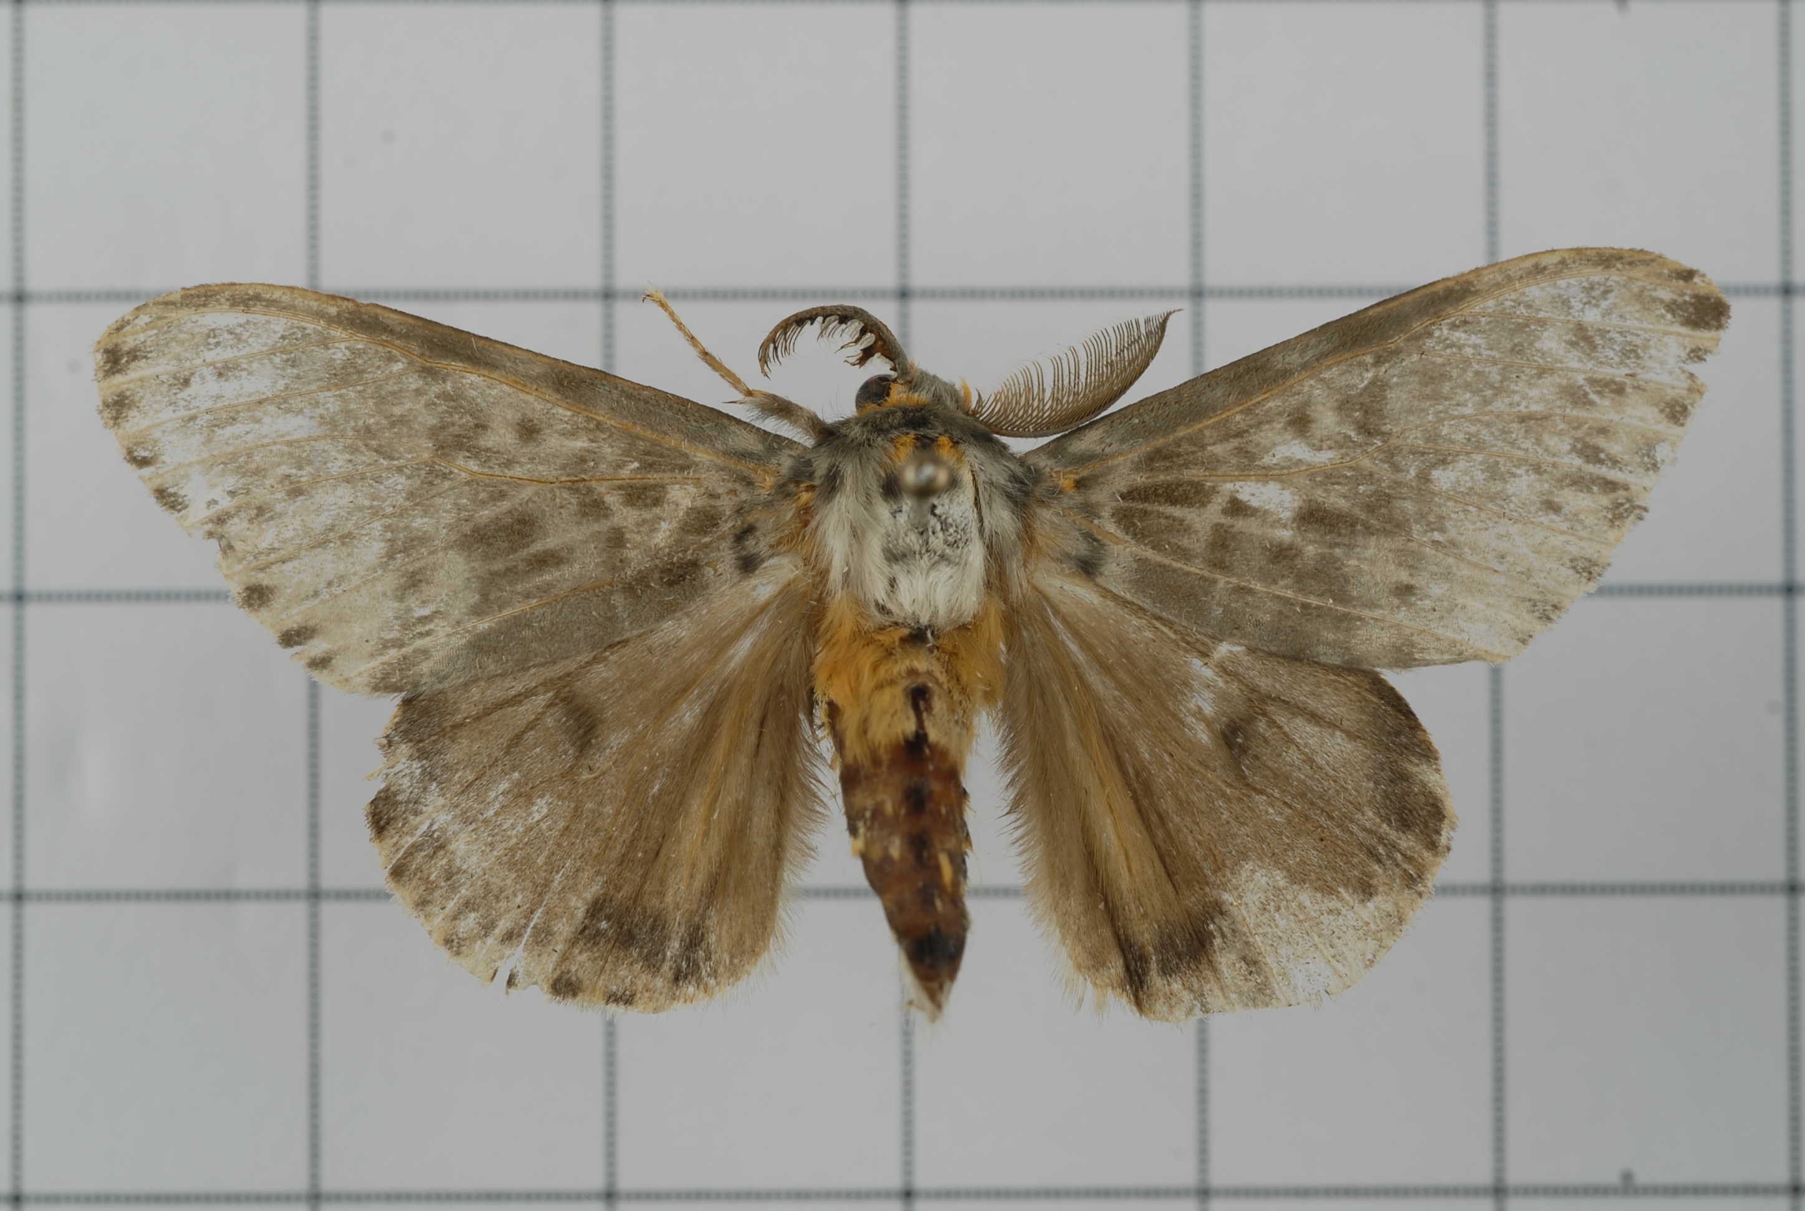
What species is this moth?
Lymantria mathura subpallida
